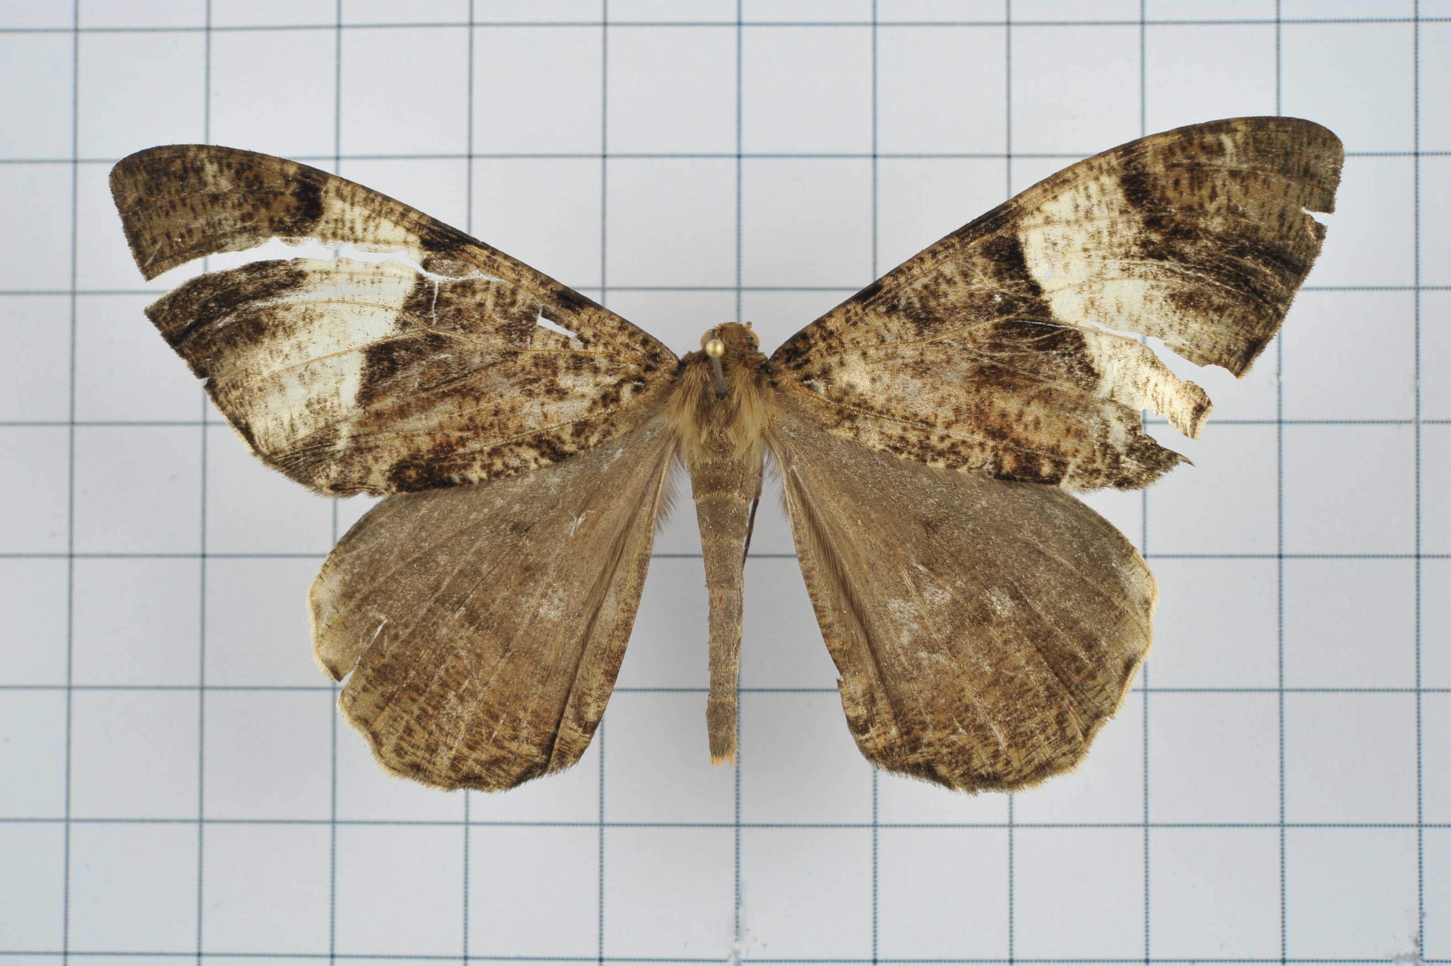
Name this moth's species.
Xandrames dholaria
